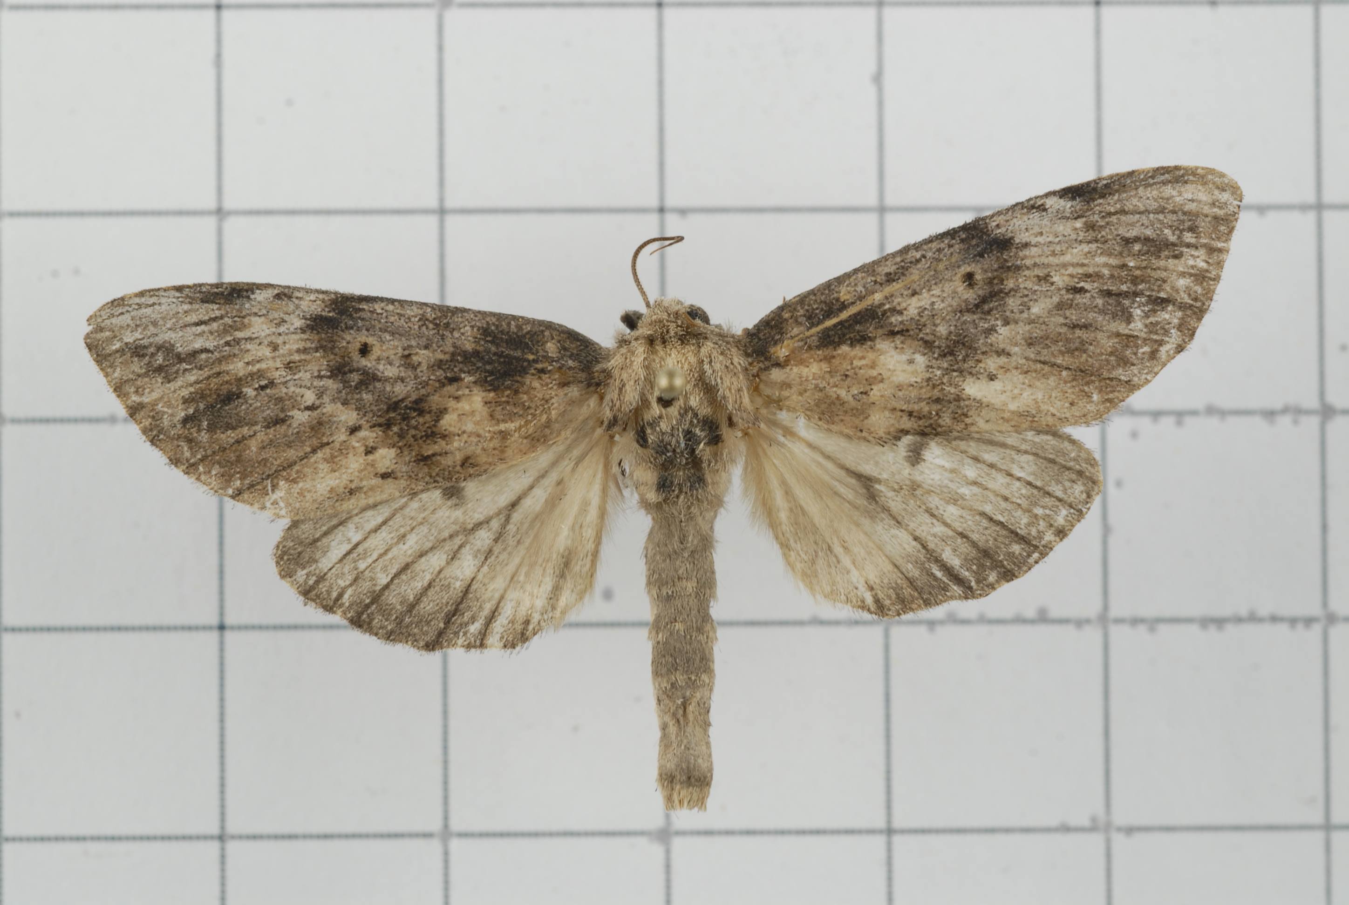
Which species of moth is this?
Norracoides basinotata
